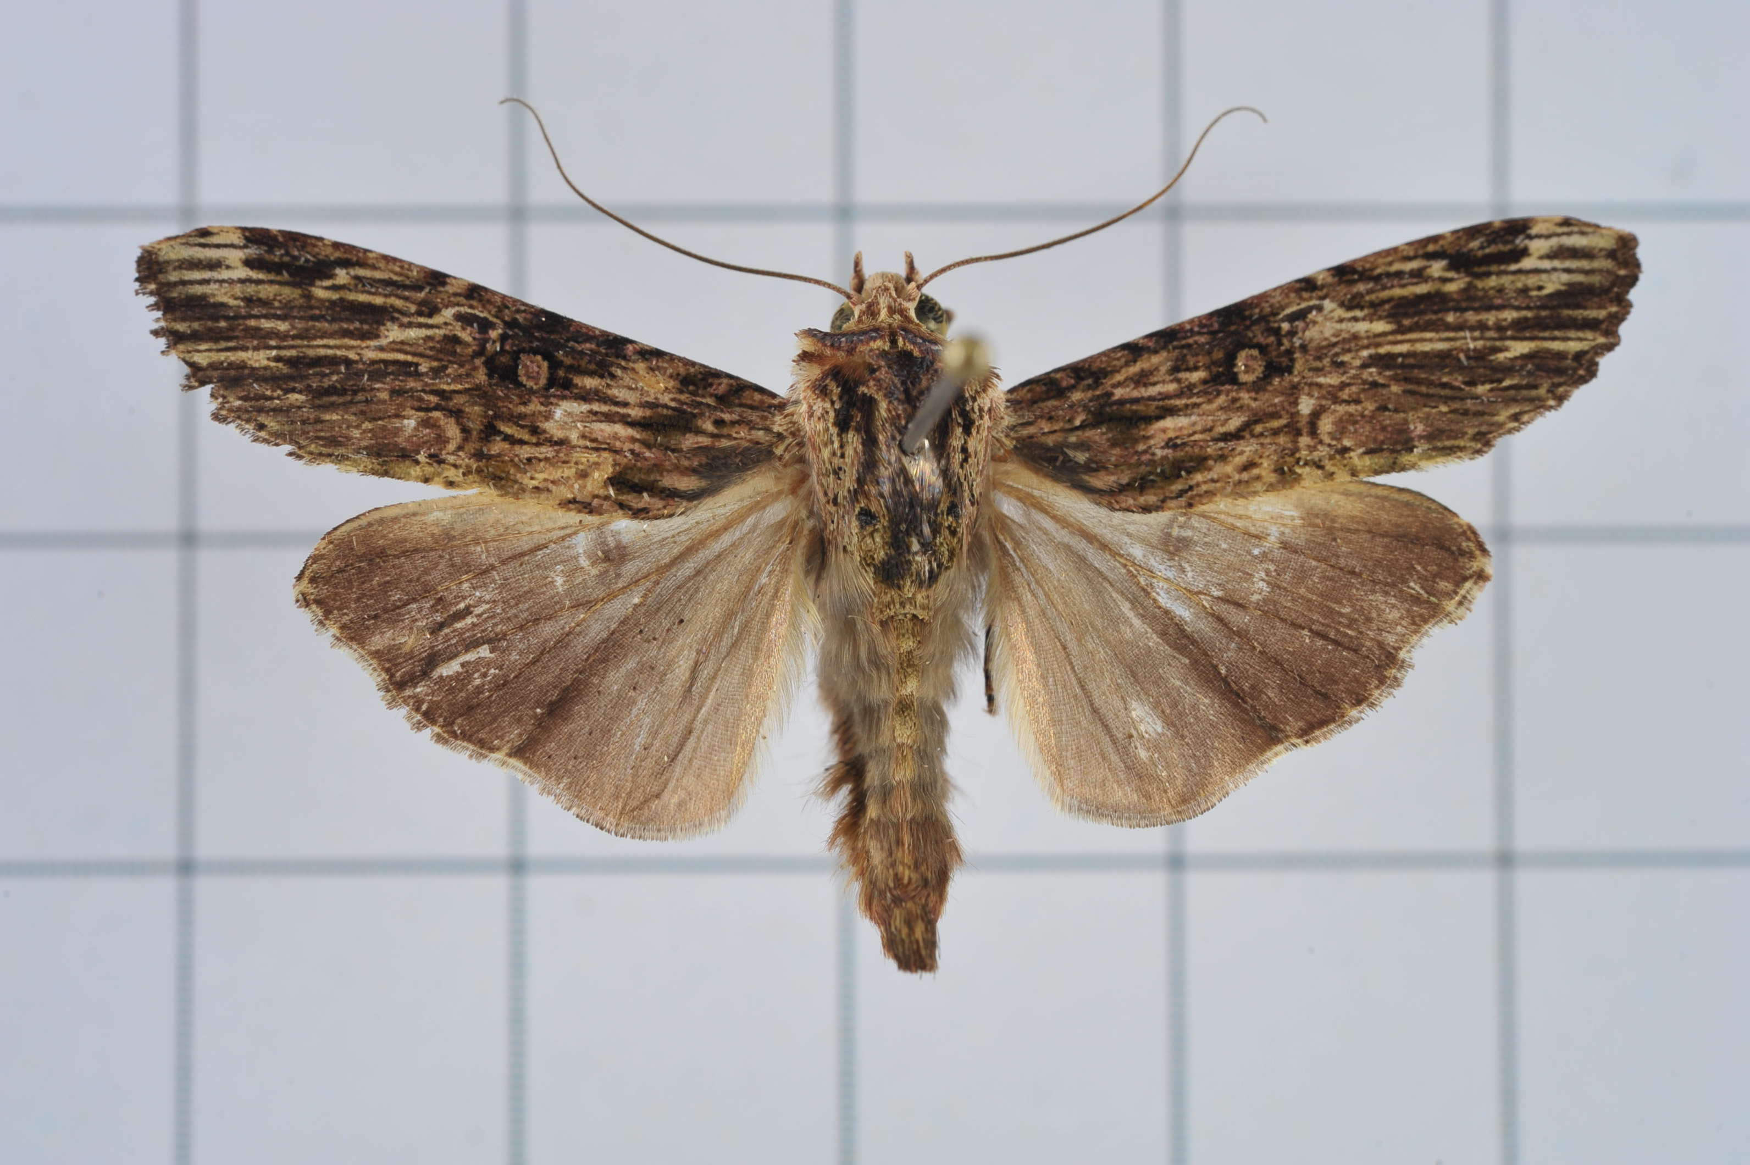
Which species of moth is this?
Magusa tenebrosa
